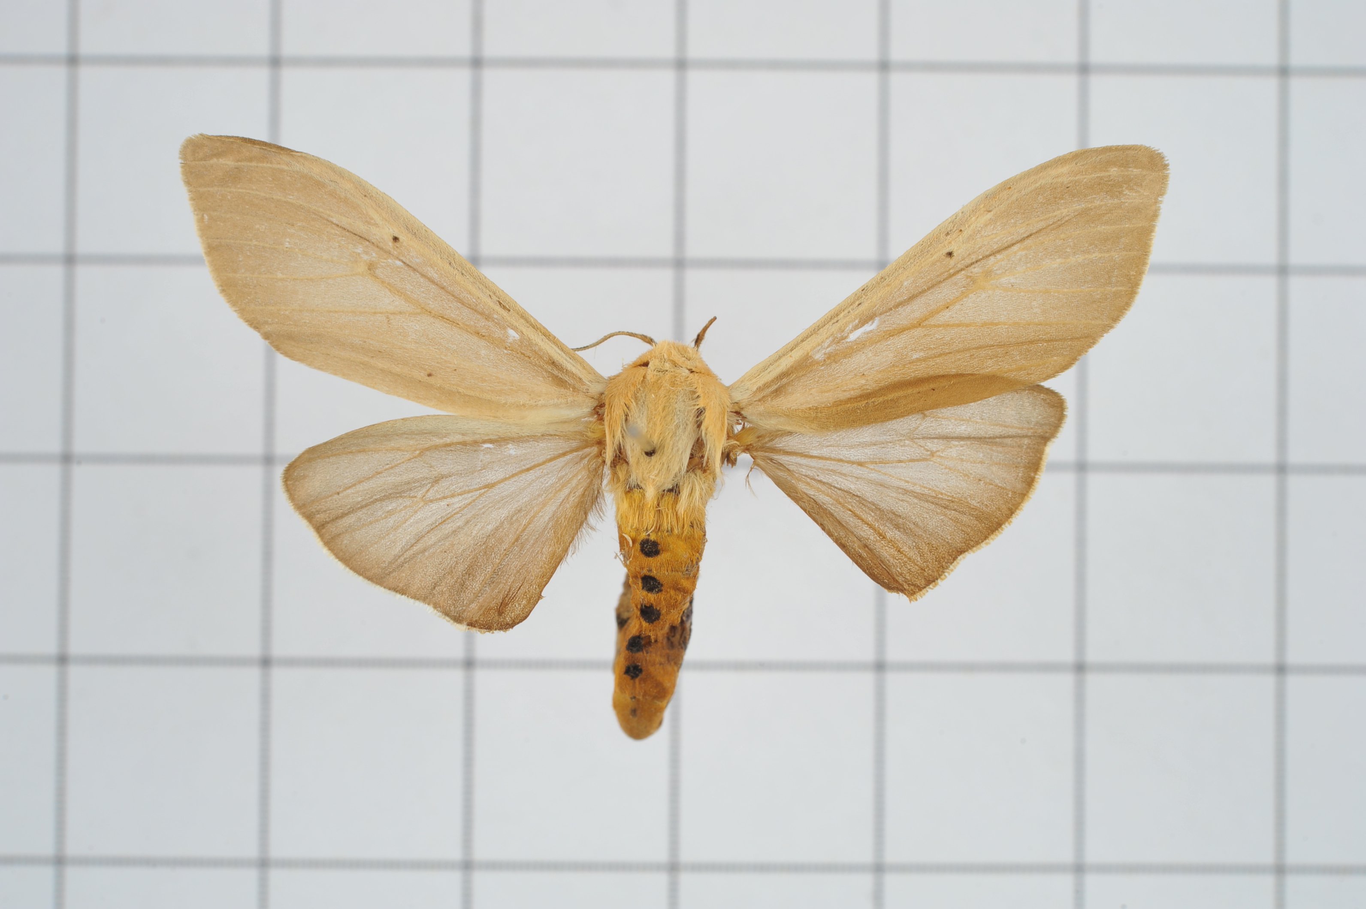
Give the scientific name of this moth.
Creatonotos transiens koni
